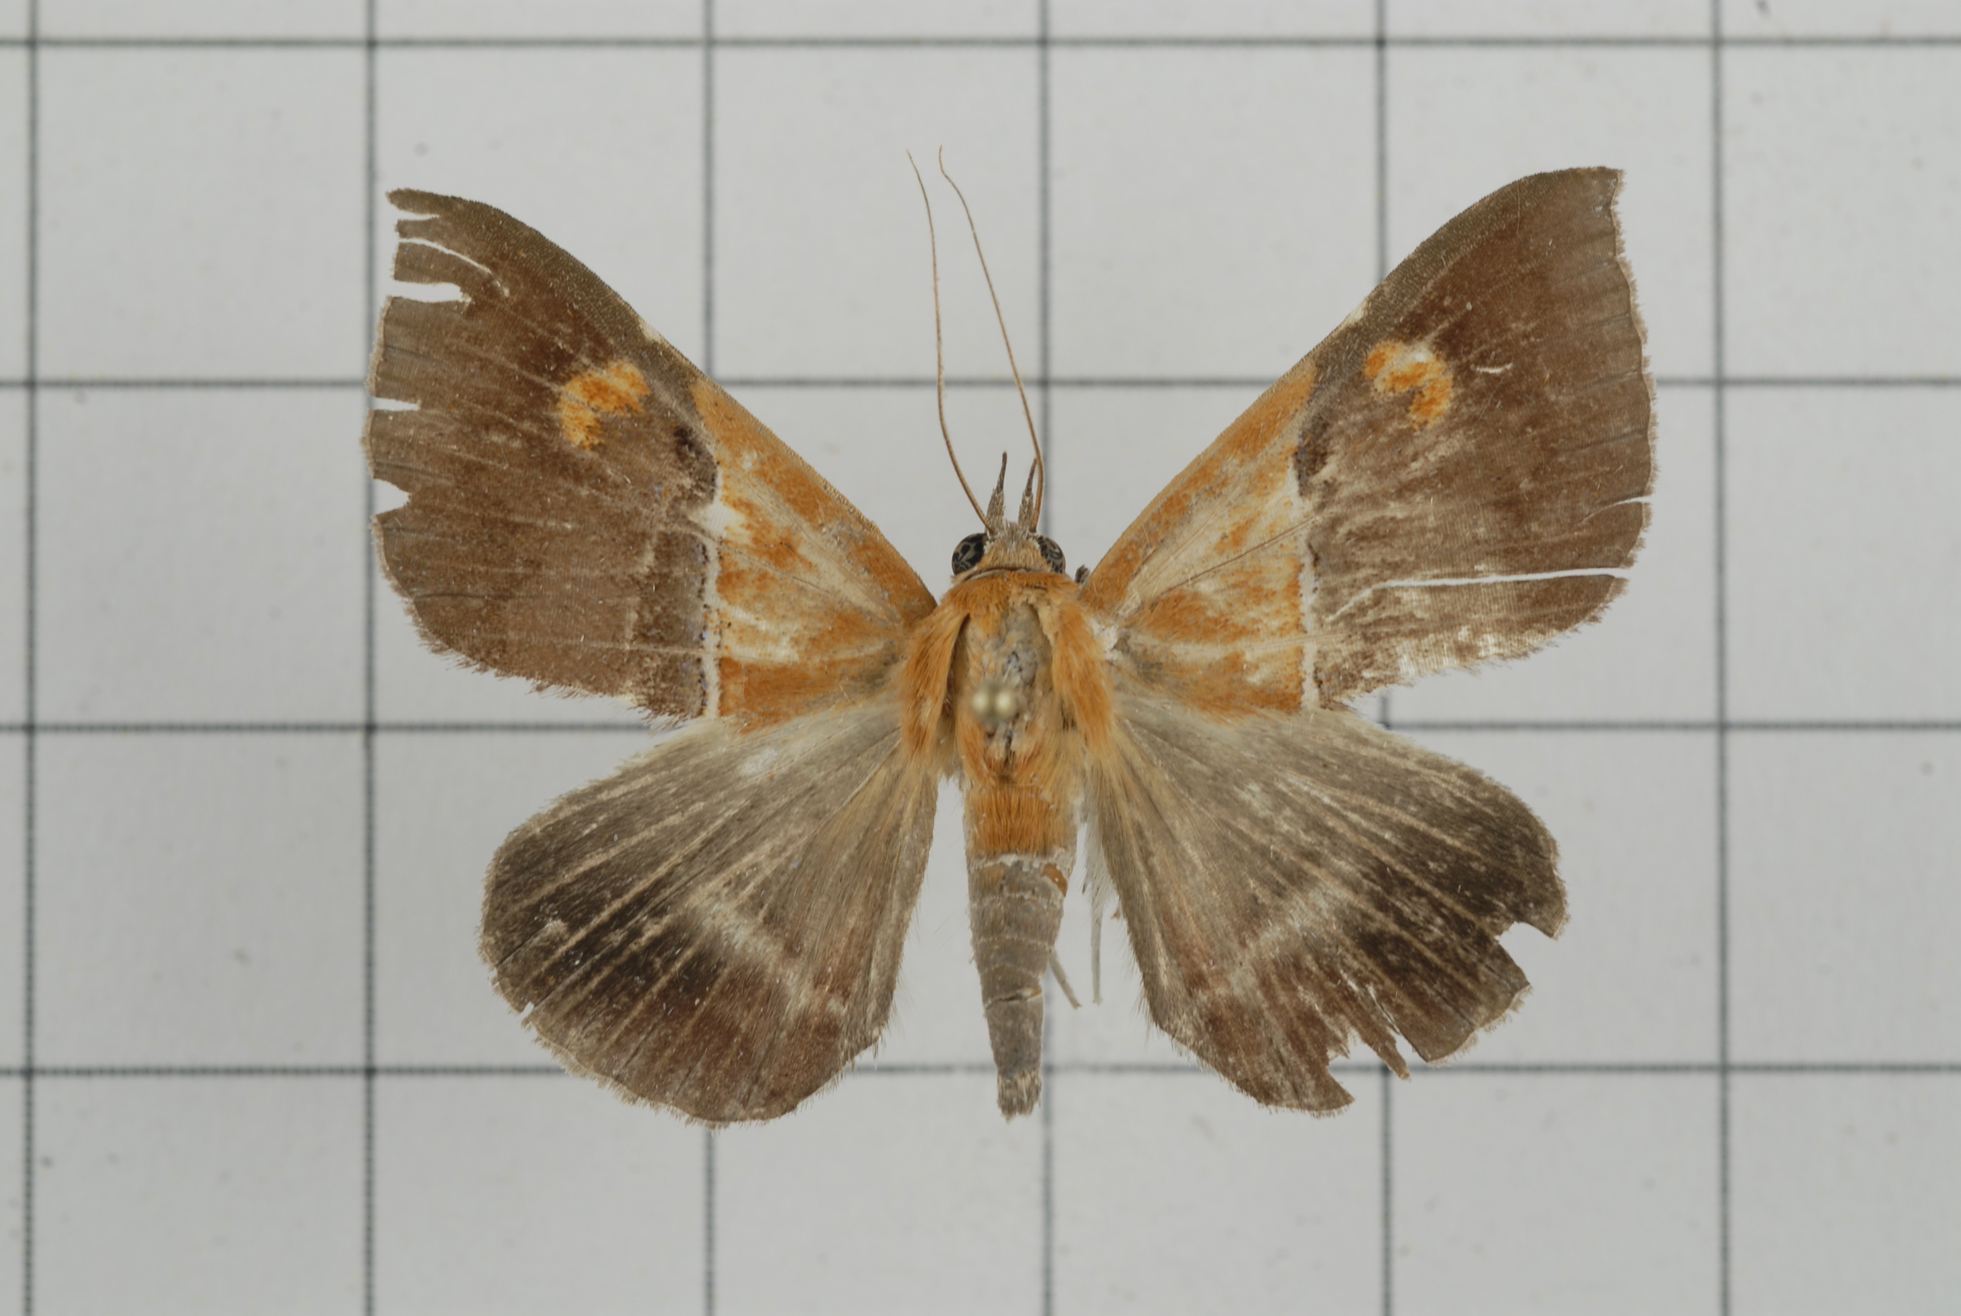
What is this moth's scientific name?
Sympis rufibasis
